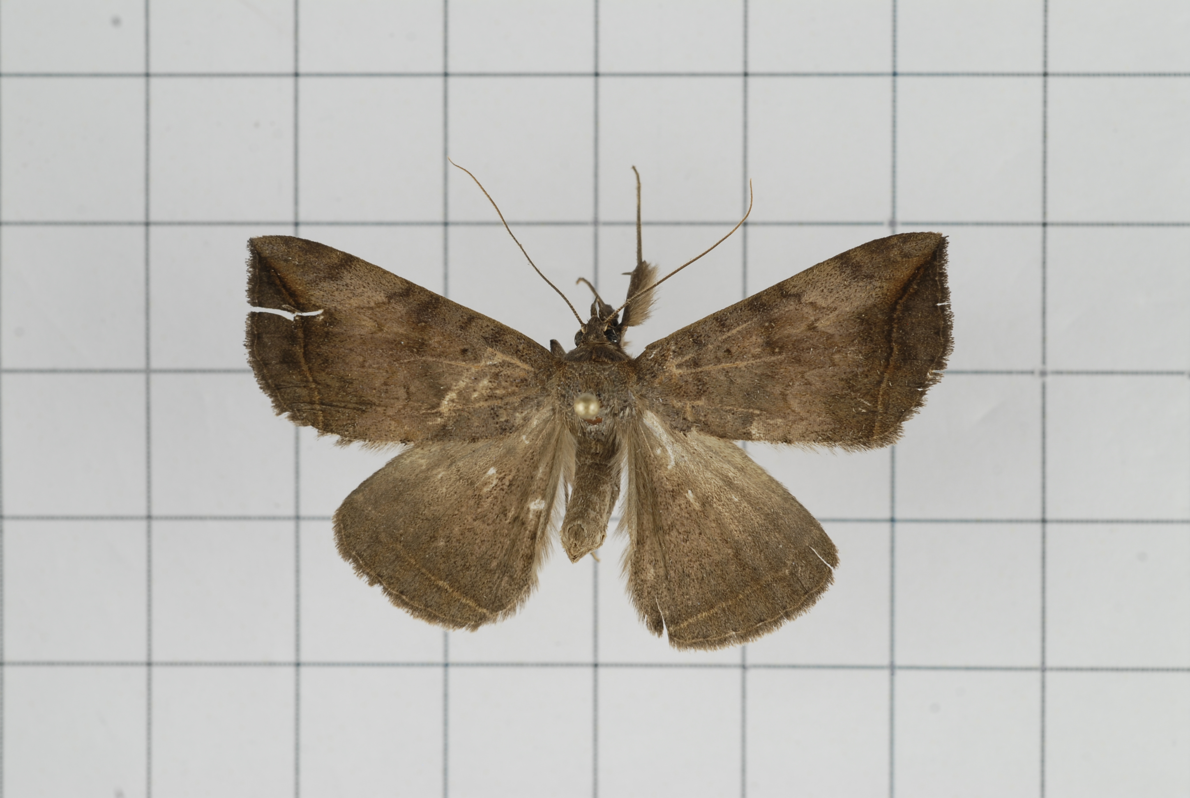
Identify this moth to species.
Blasticorhinus ussuriensis
